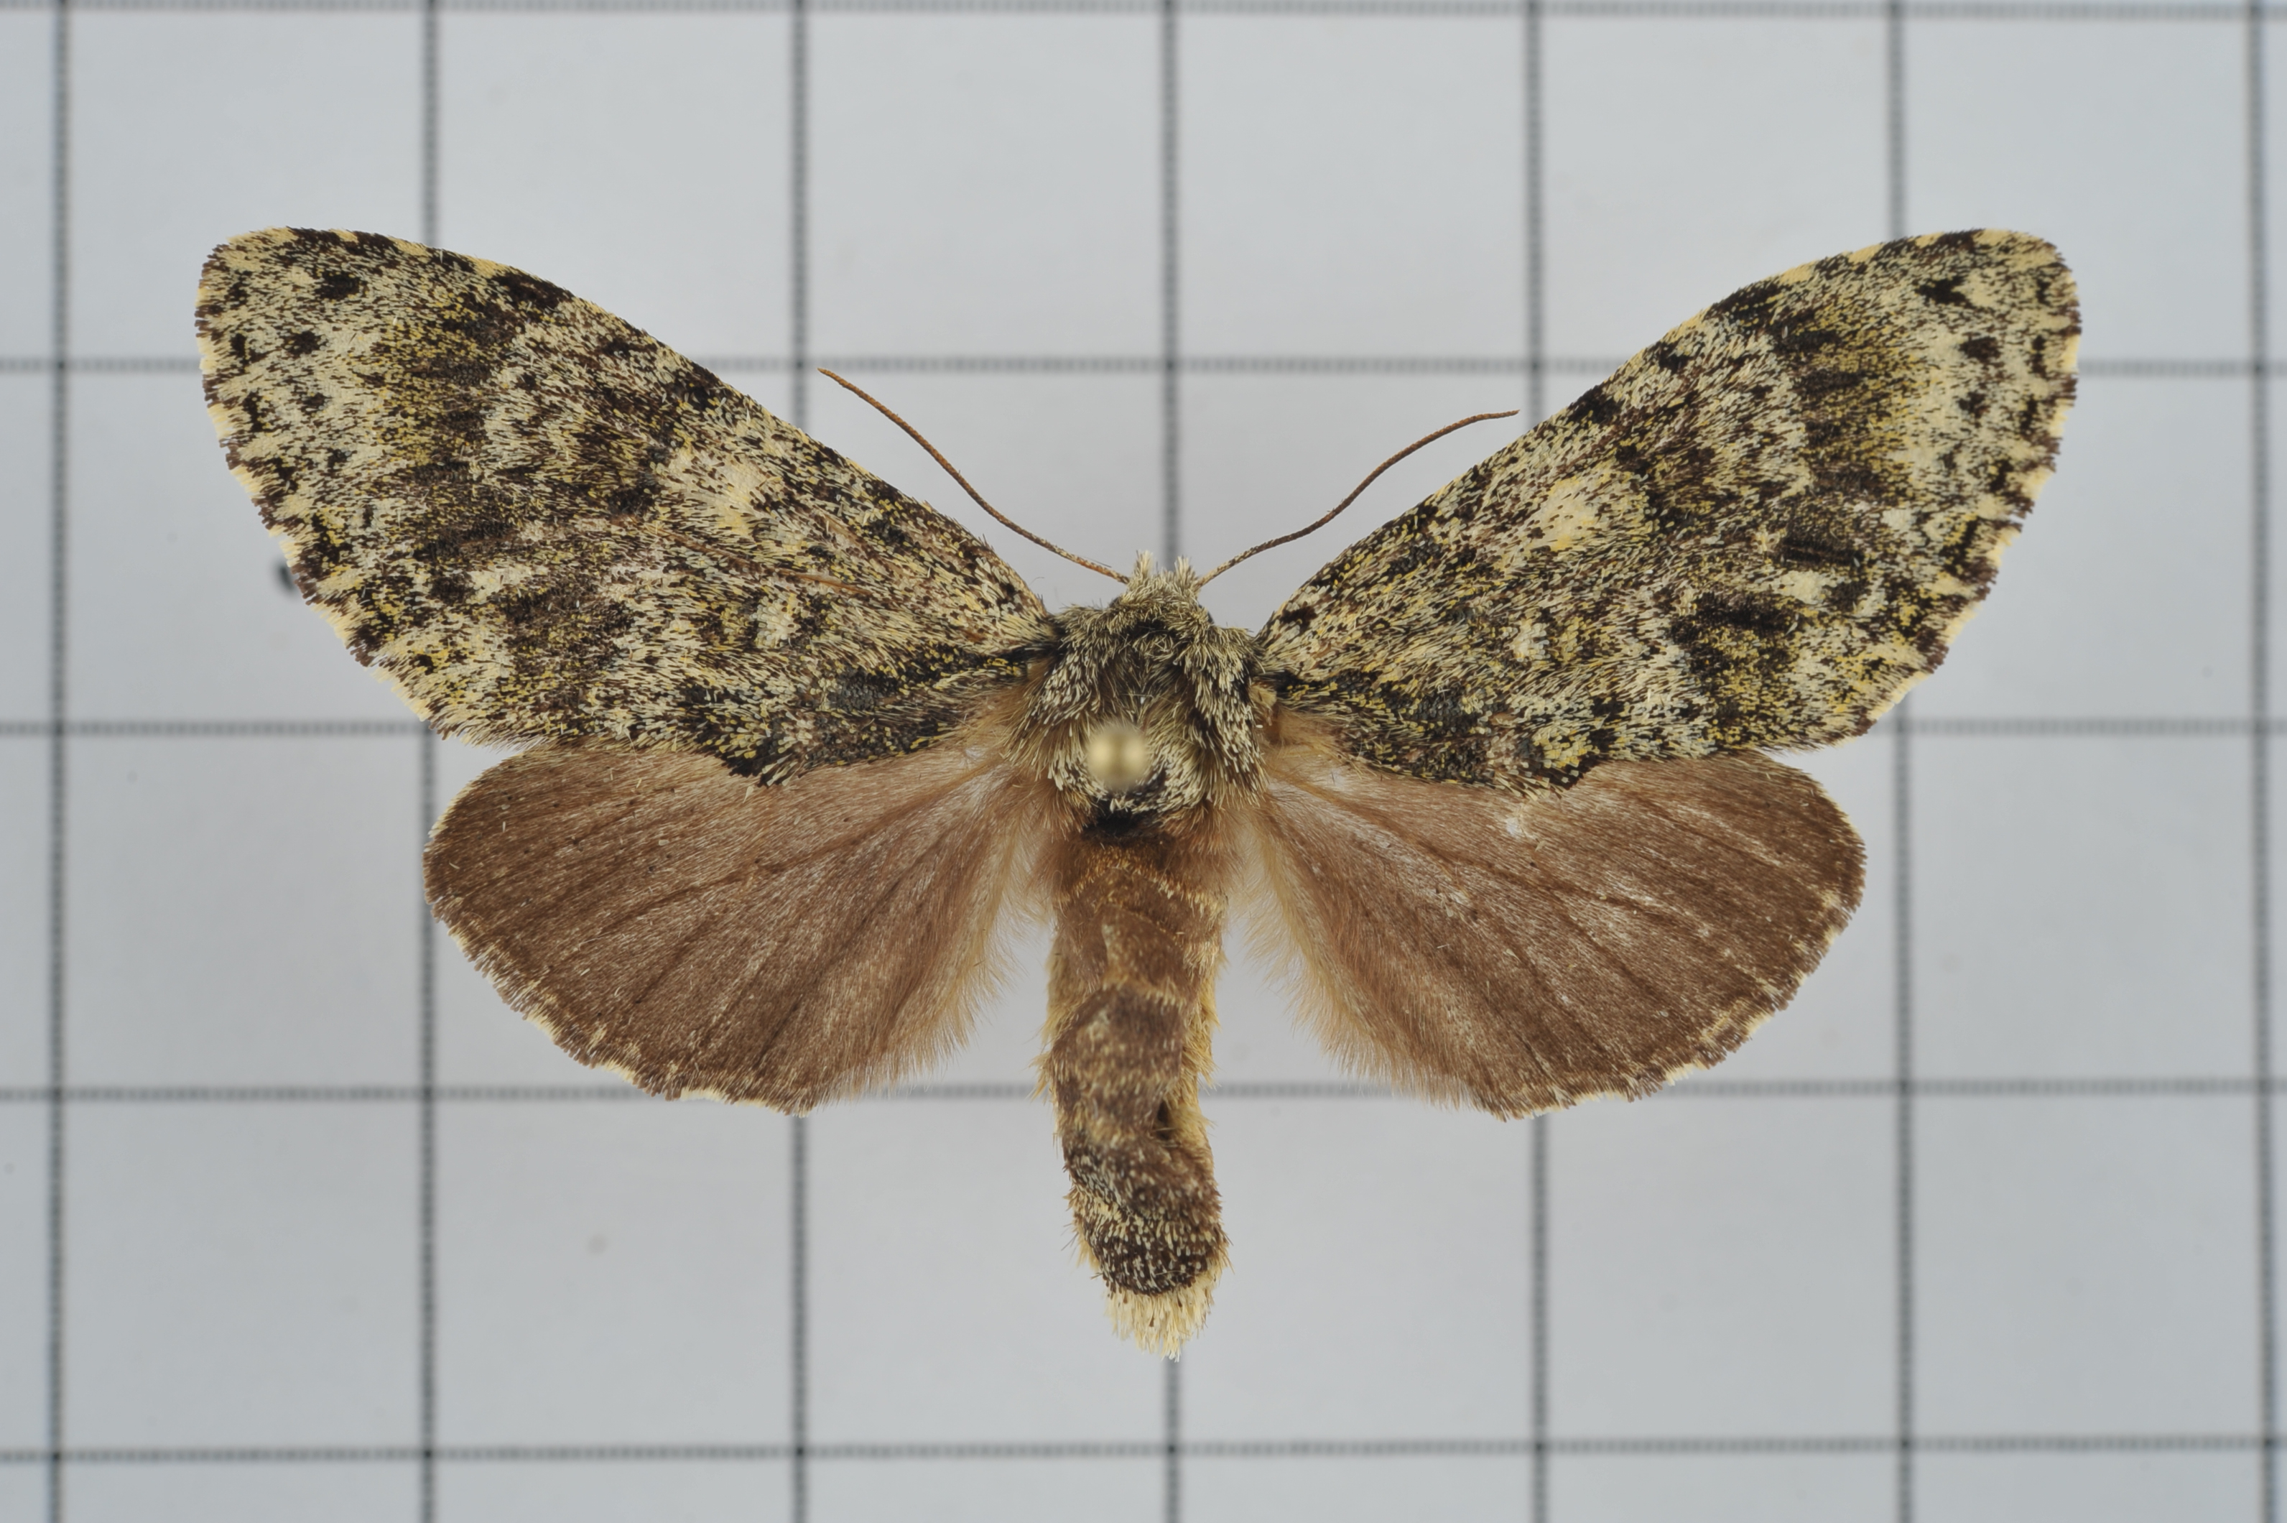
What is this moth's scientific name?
Pheosiopsis cinerea formosana
